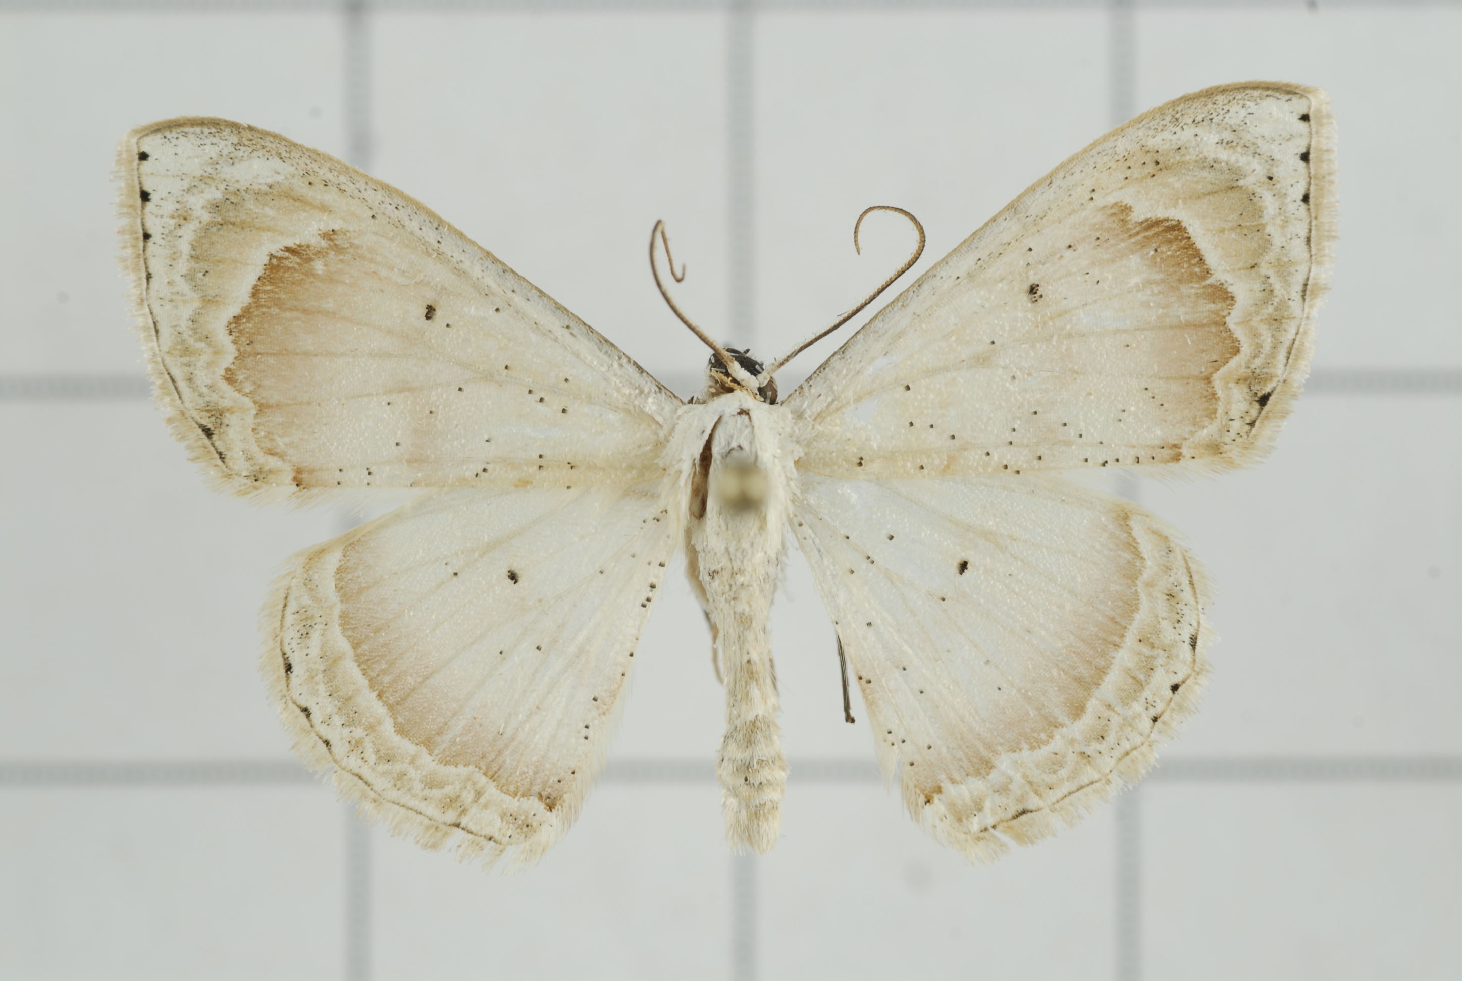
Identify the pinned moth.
Somatina rosacea anaemica
